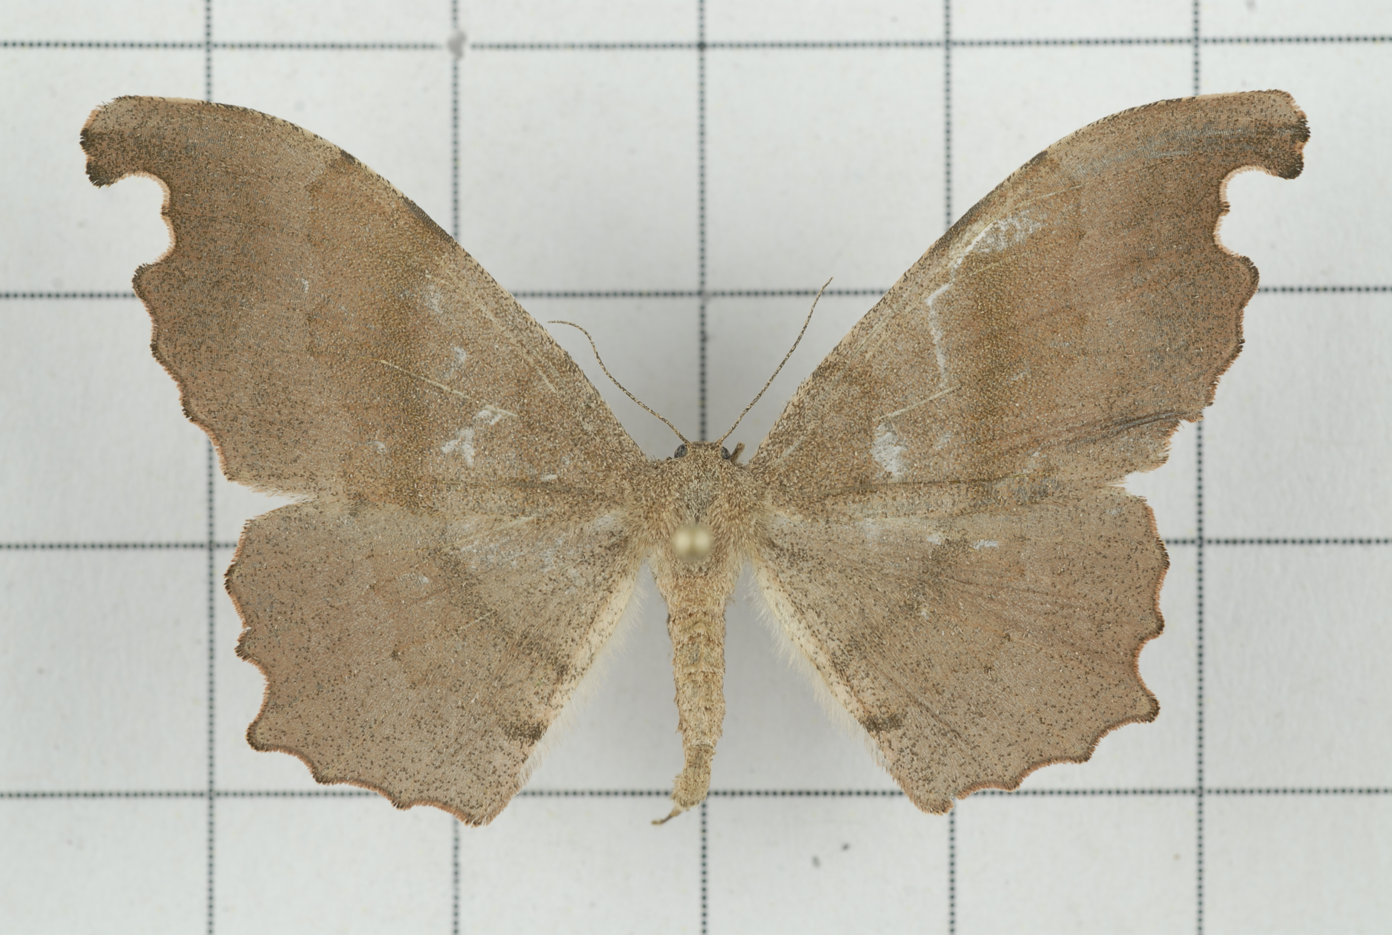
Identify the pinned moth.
Hyposidra talaca talaca
